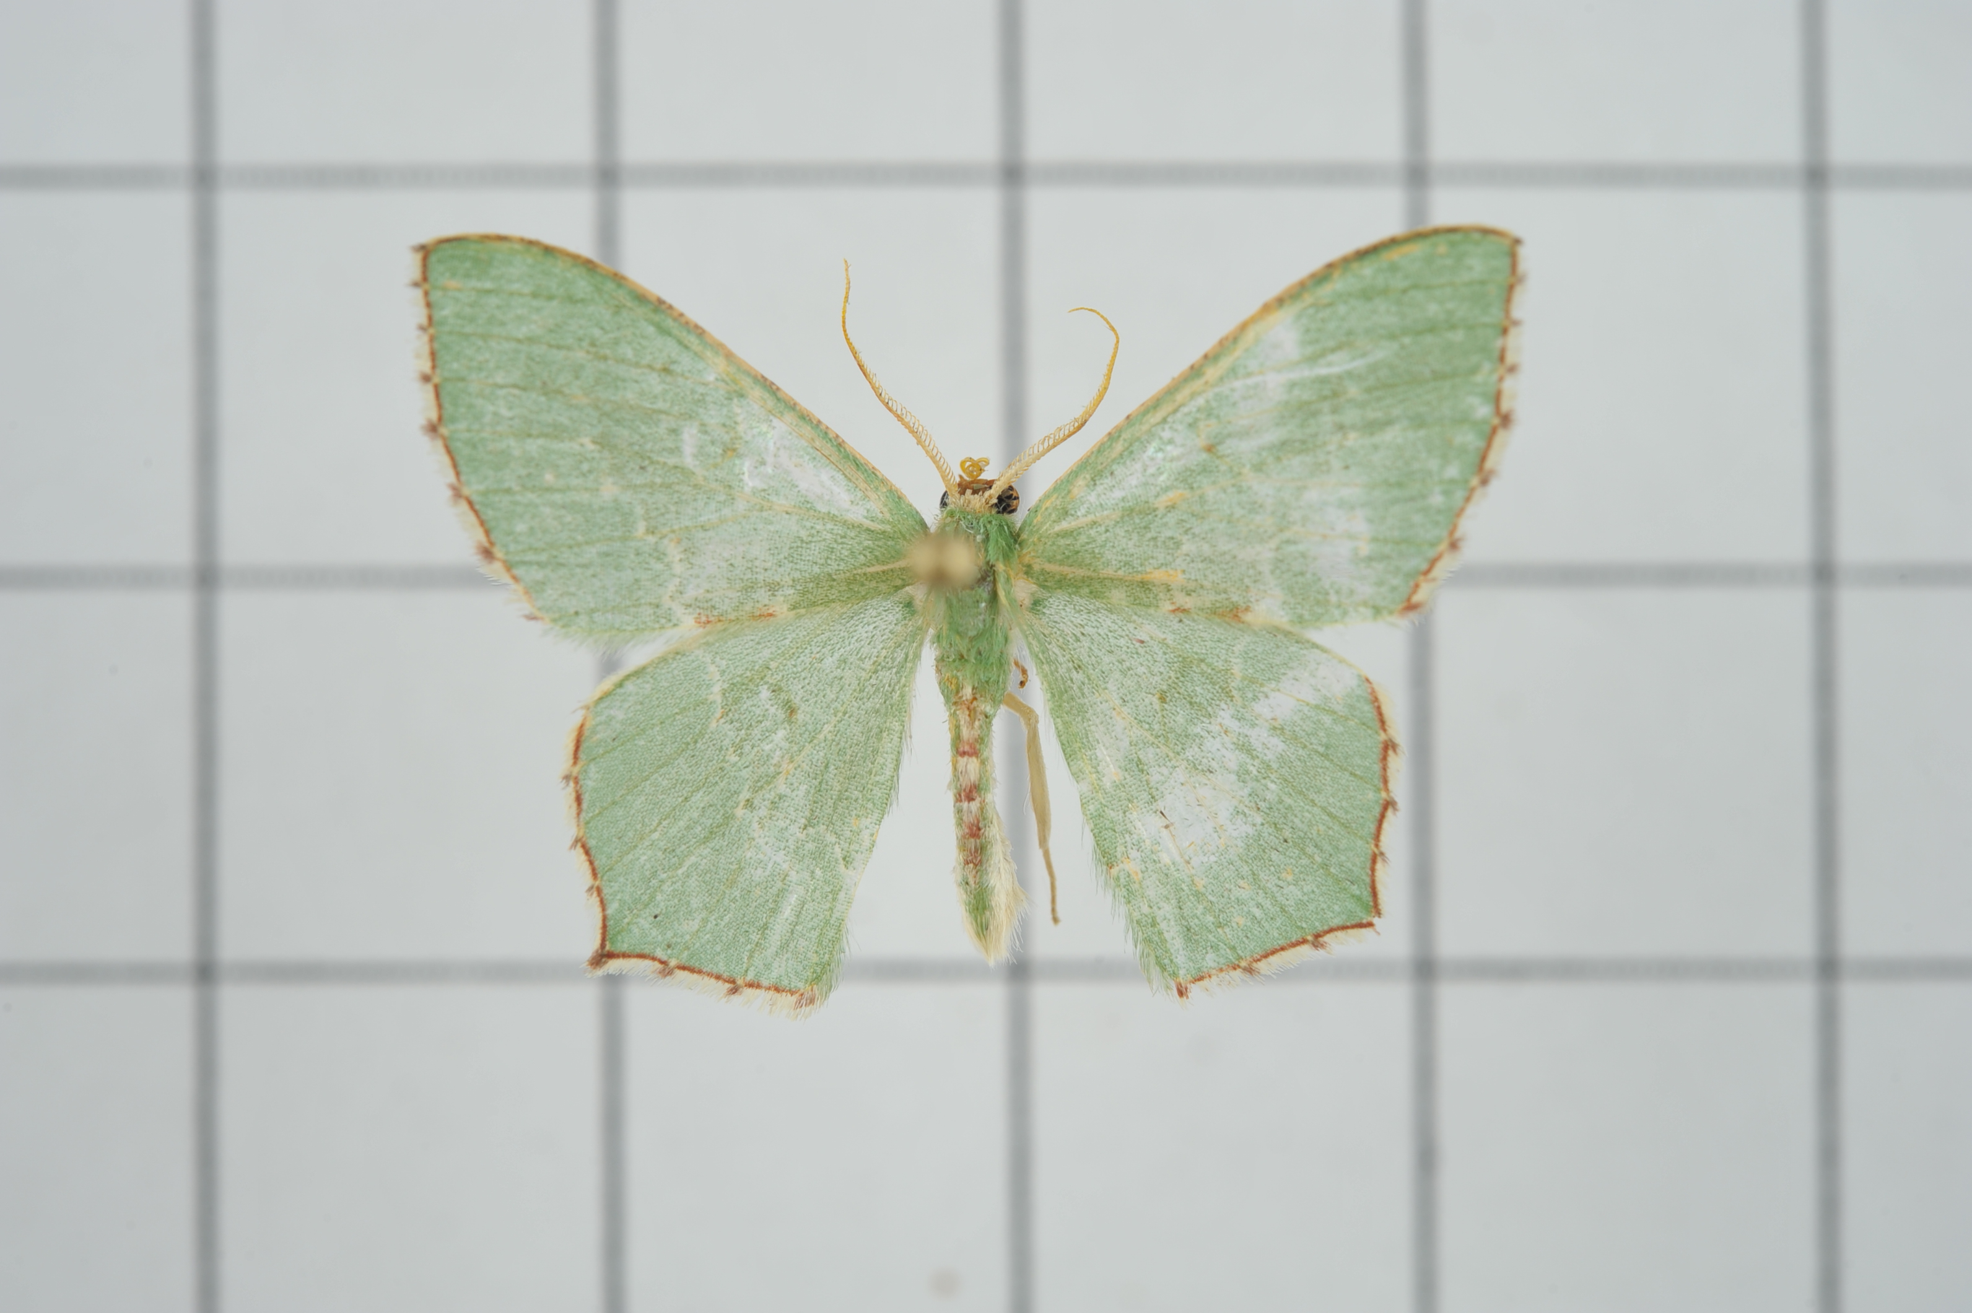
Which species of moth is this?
Hemistola simplex
